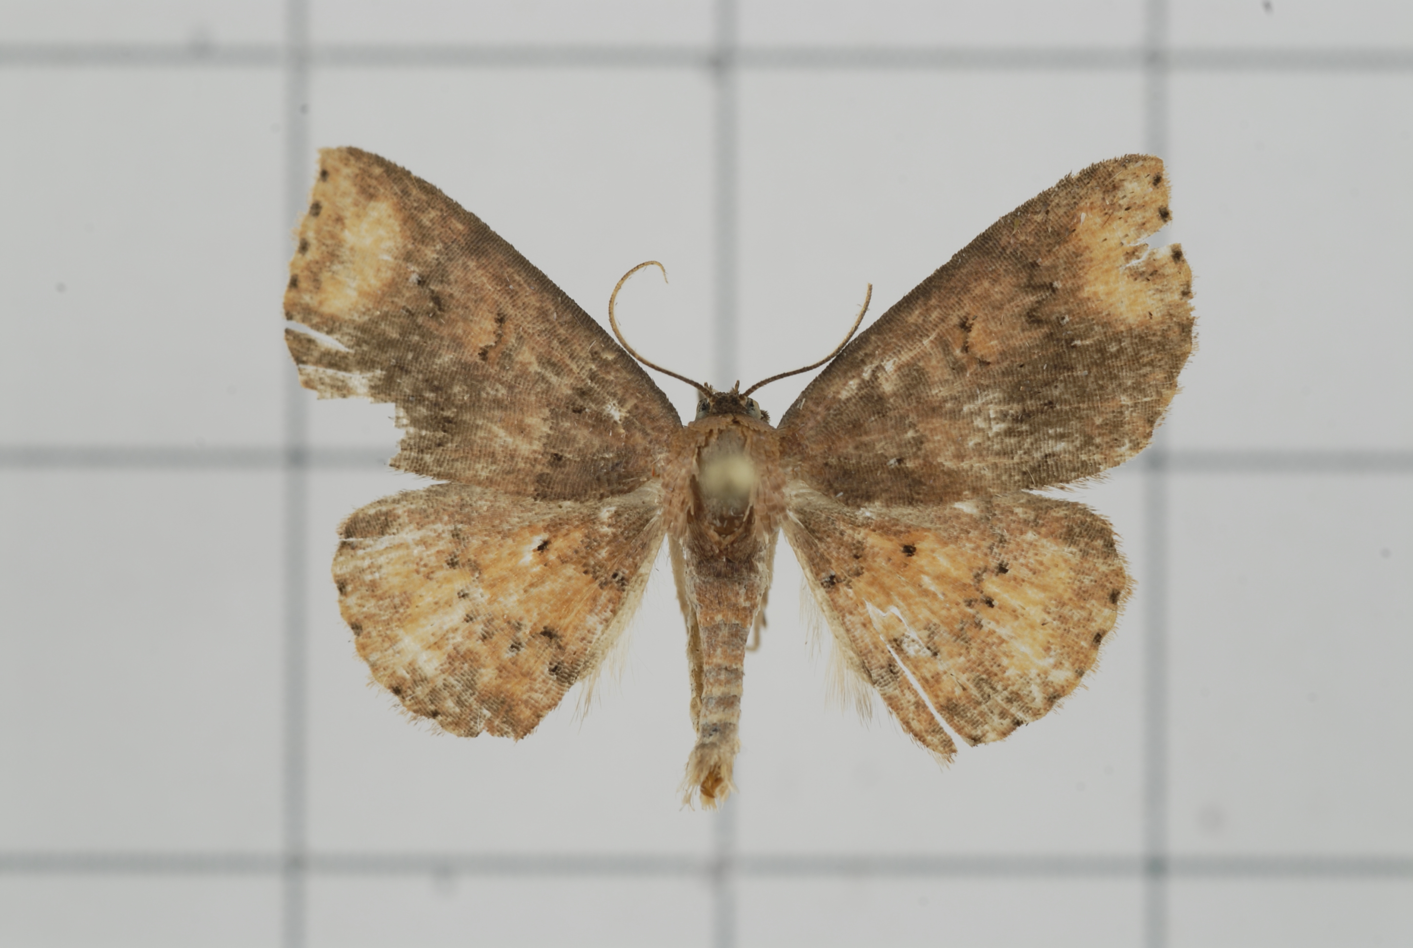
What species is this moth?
Oruza brunnea
